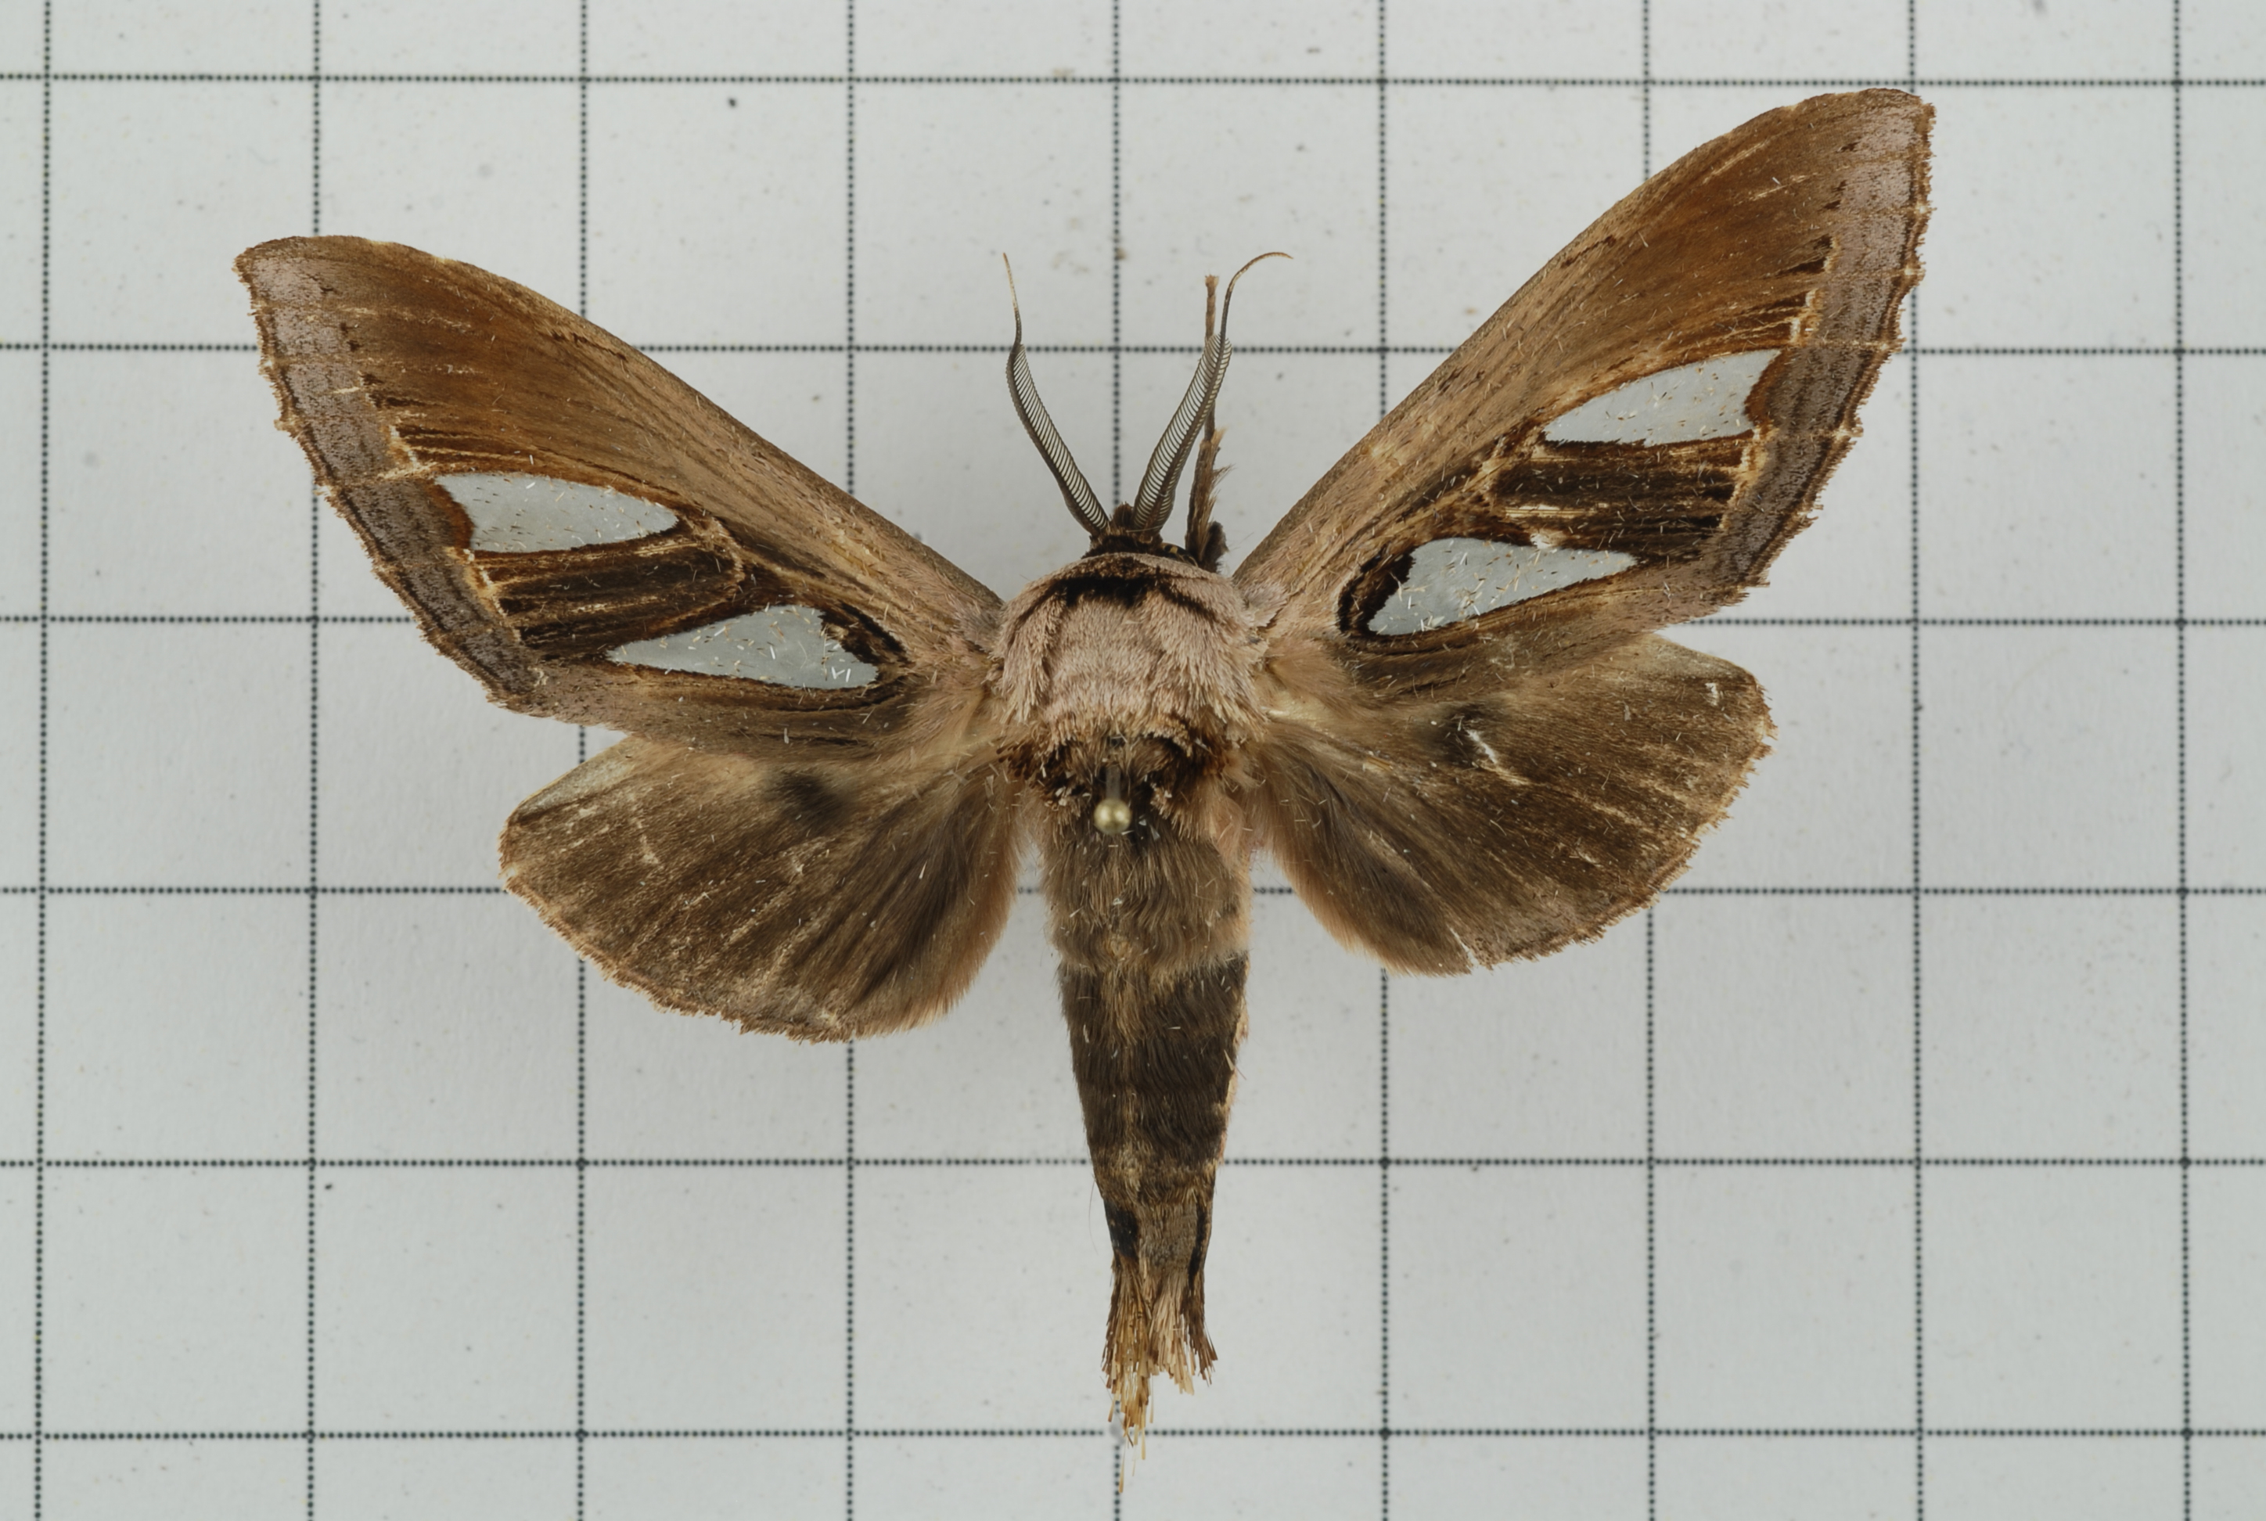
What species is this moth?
Tarsolepis japonica
